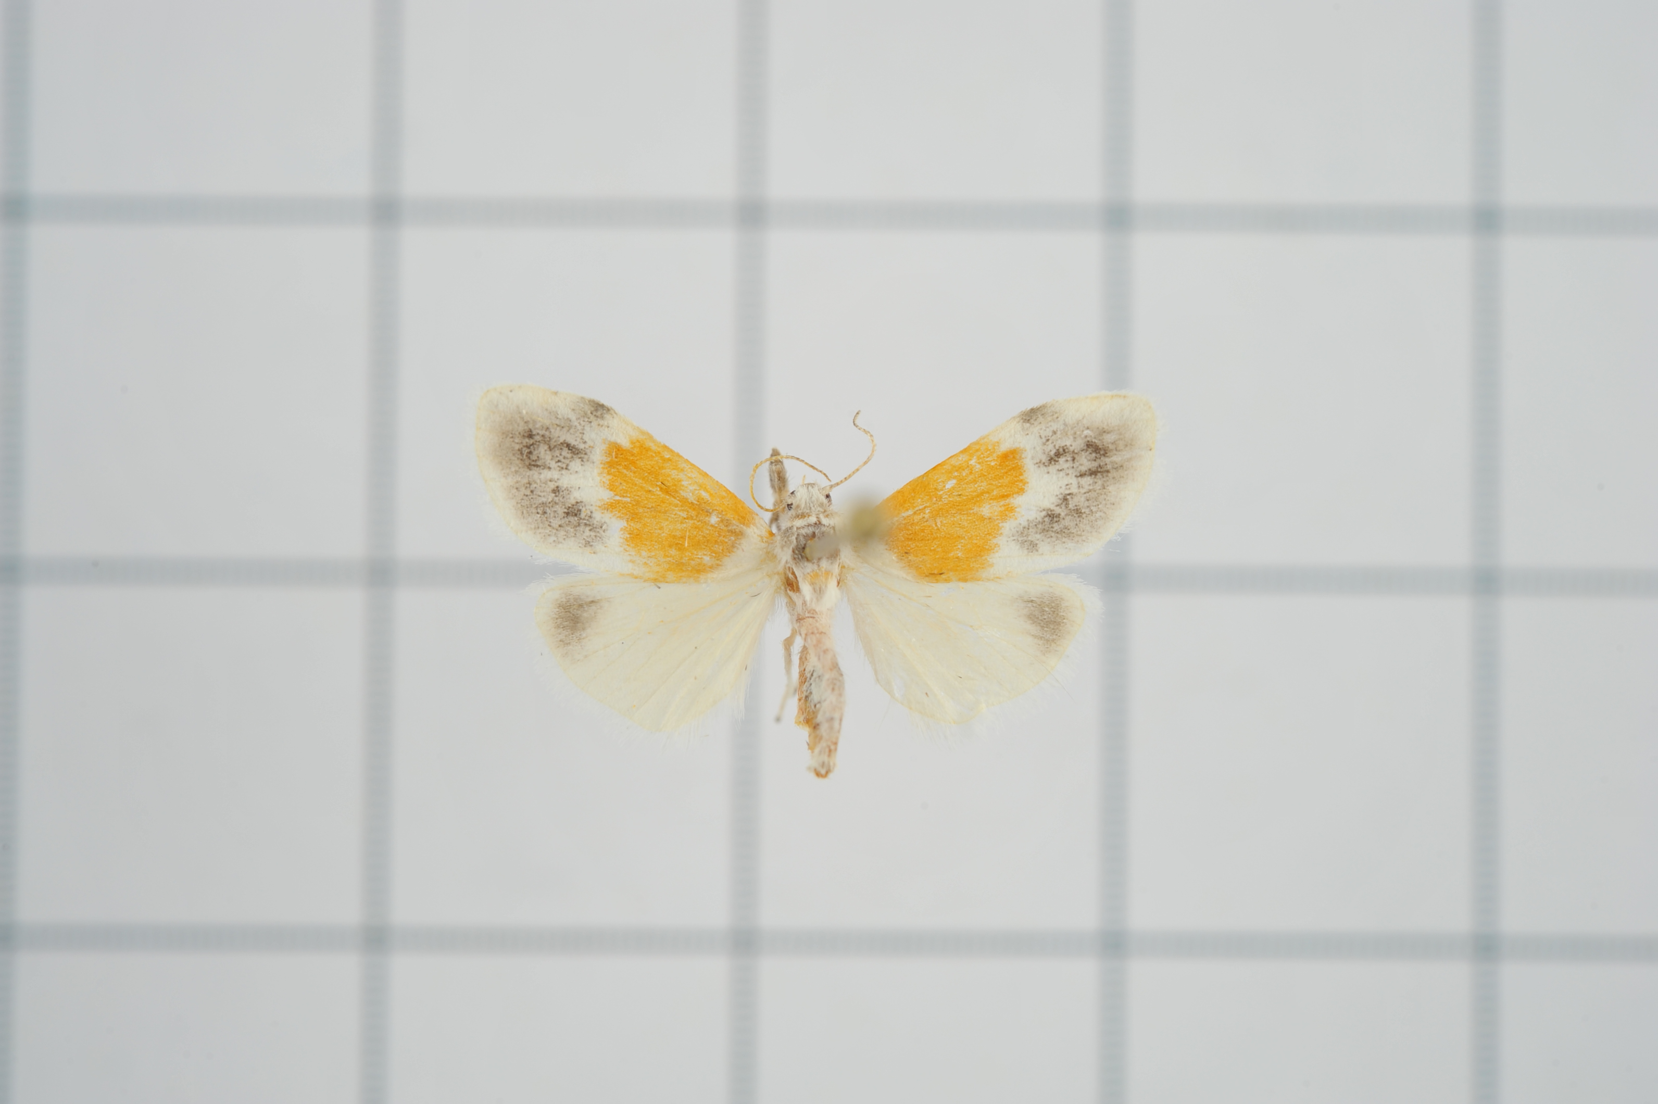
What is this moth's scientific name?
Nanarsine semilutea
